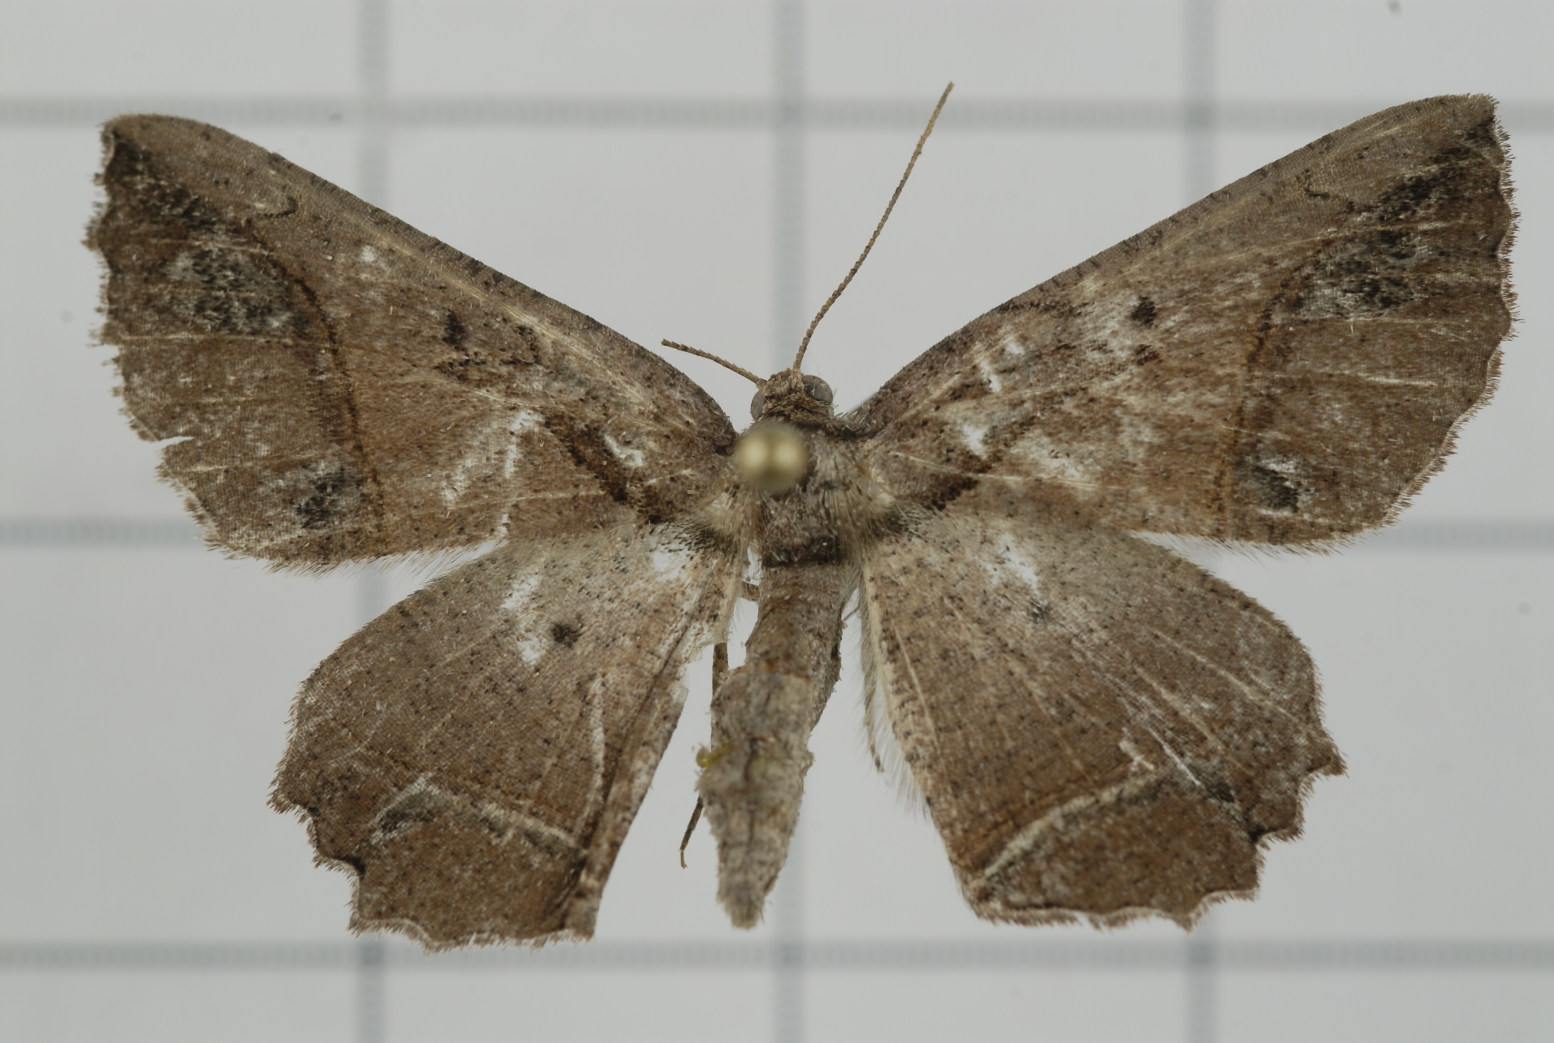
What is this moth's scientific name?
Menophra taiwana
